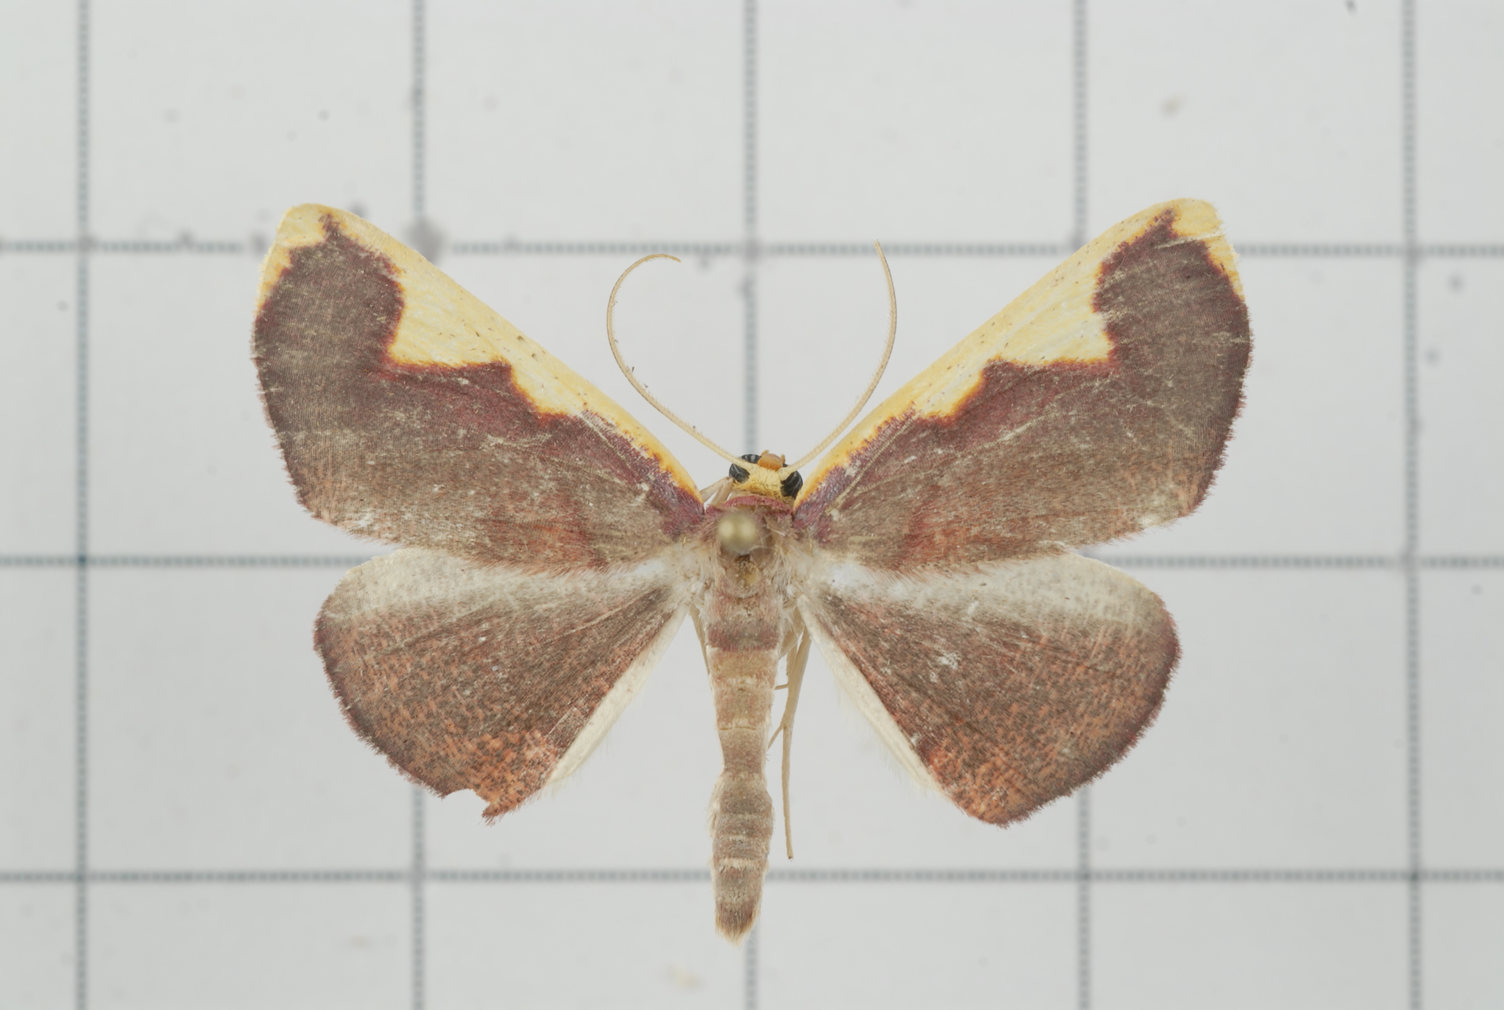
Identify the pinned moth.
Nothomiza flavicosta
